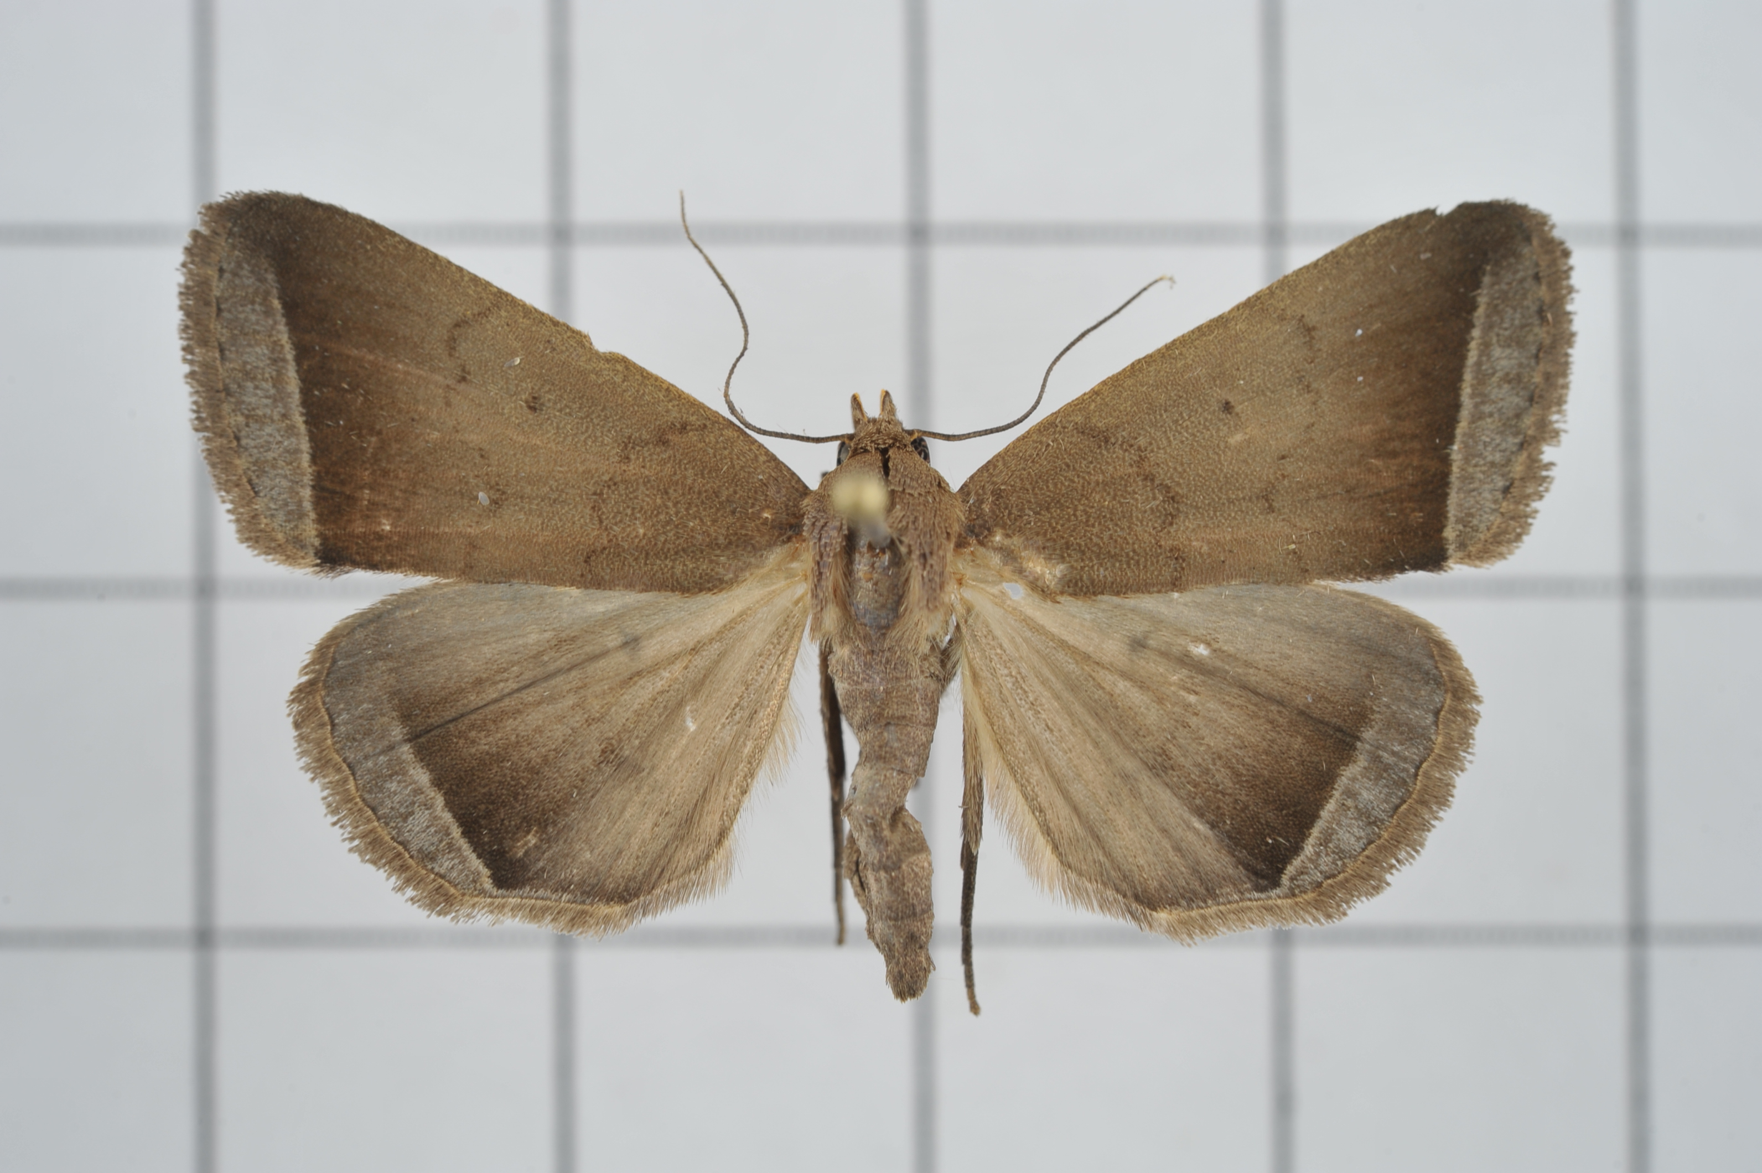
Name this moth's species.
Simplicia bimarginata
